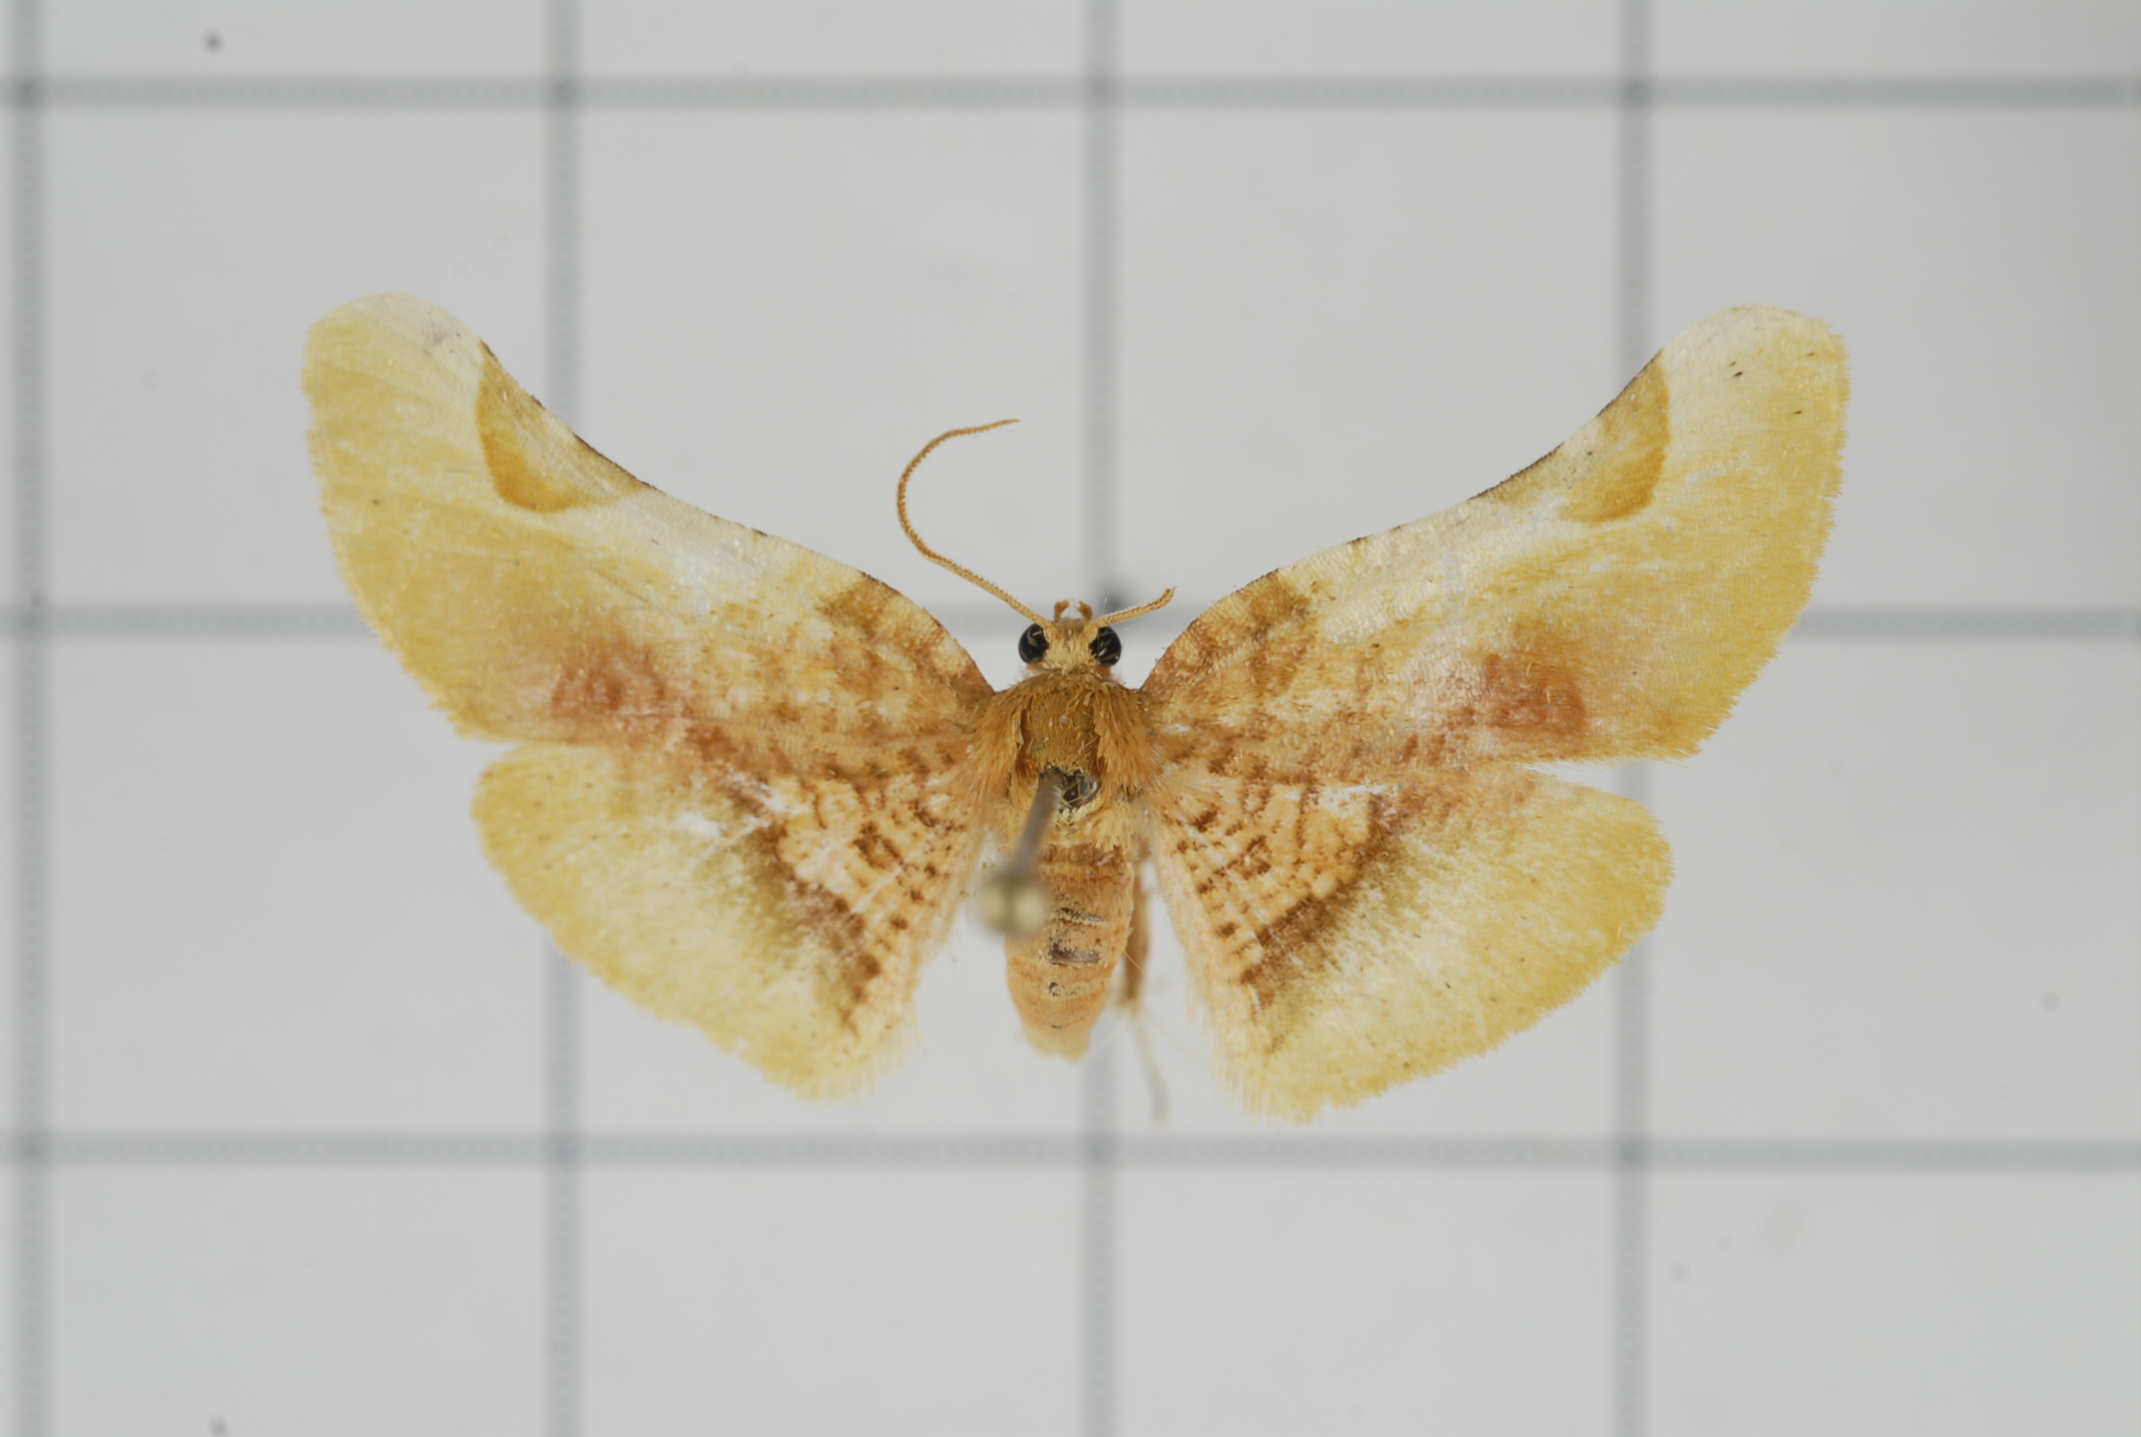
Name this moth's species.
Pyrinioides sinuosus
